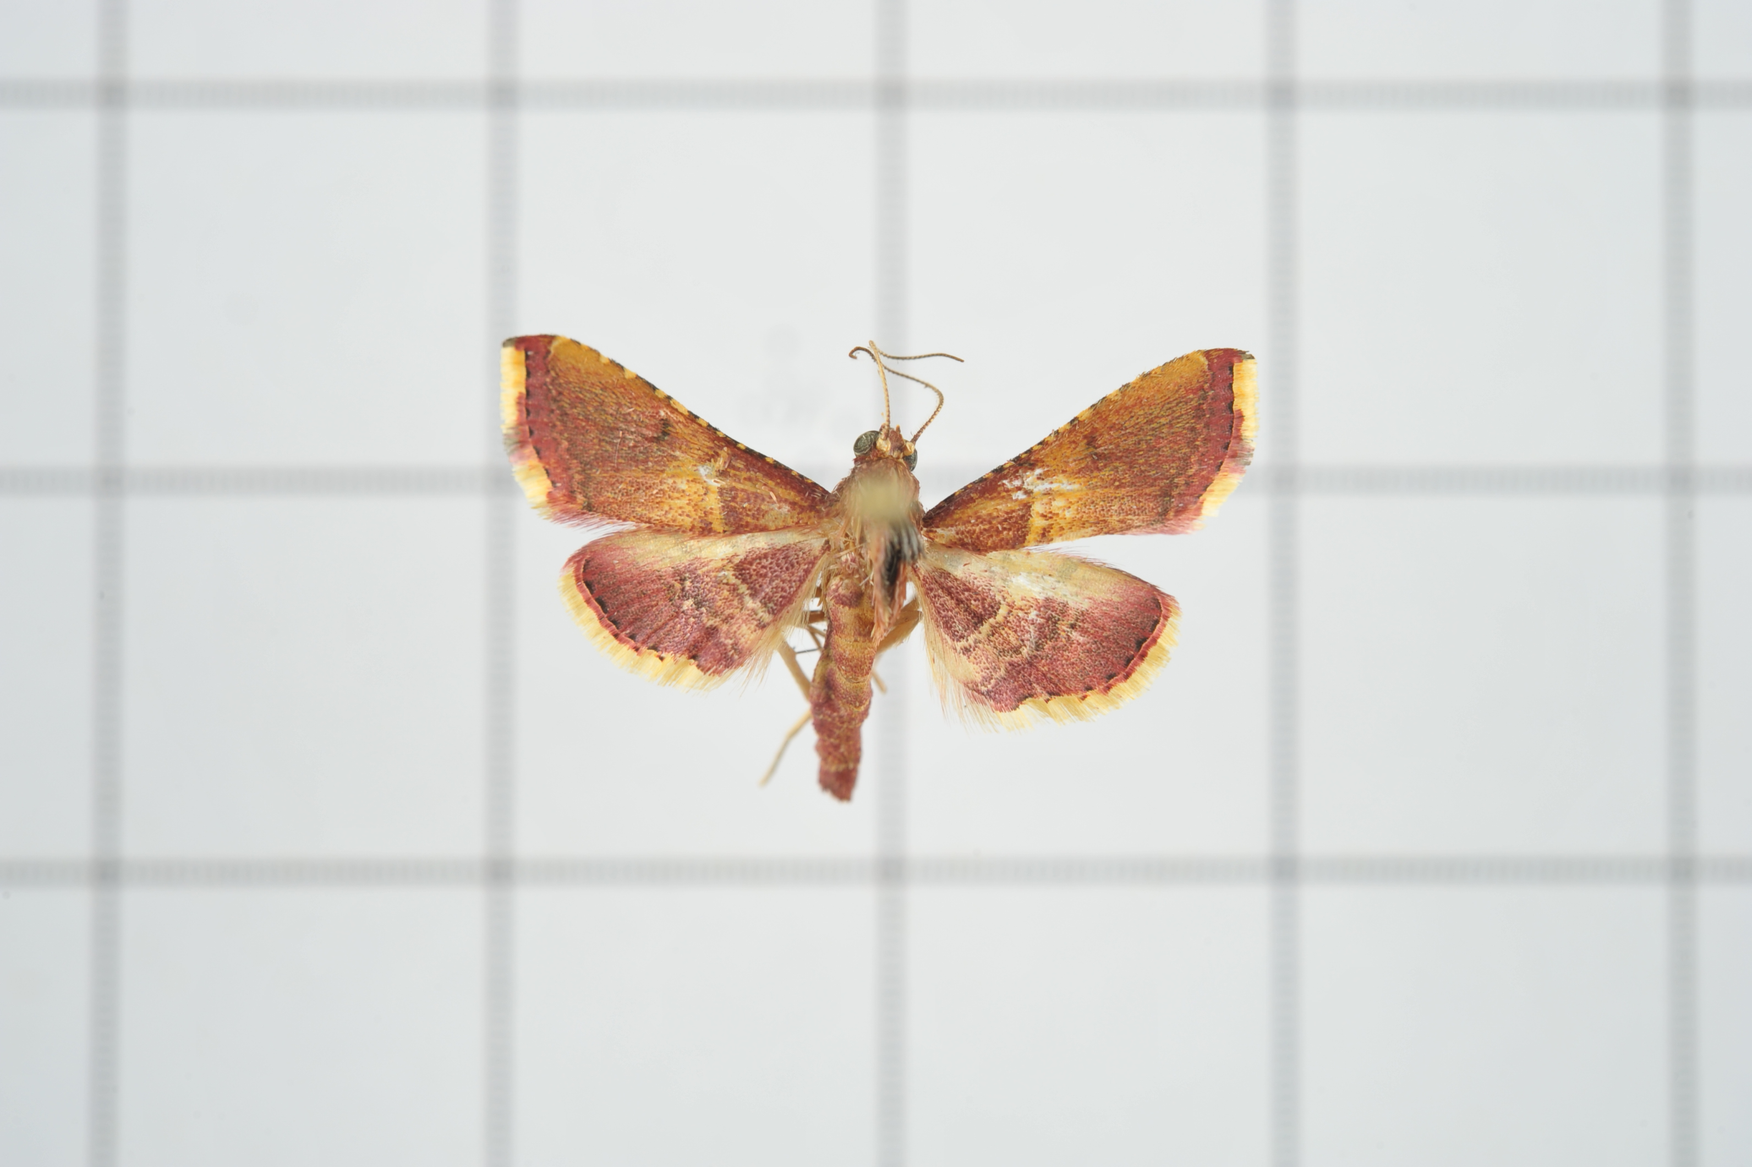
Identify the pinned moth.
Endotricha olivacealis
